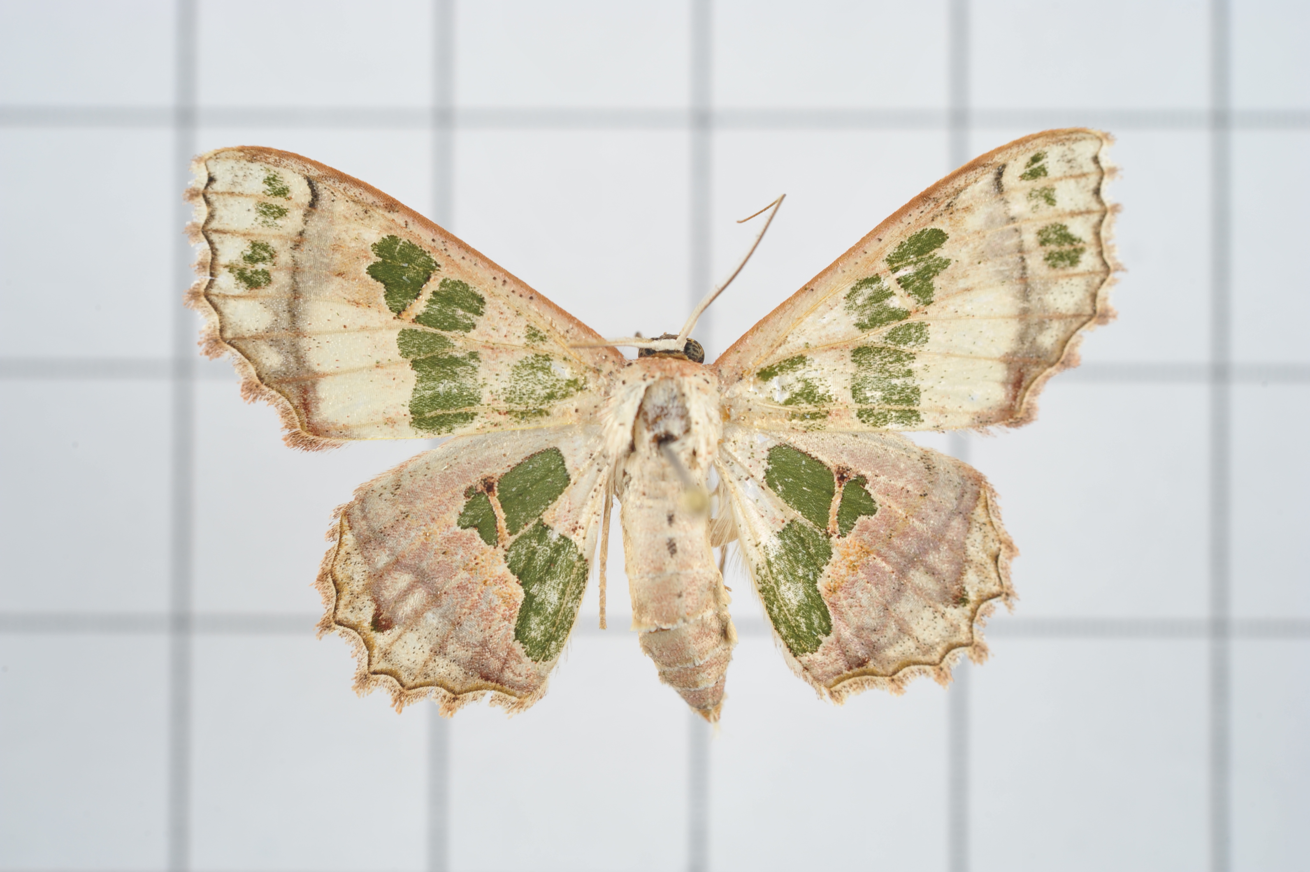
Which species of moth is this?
Antitrygodes divisaria perturbata
